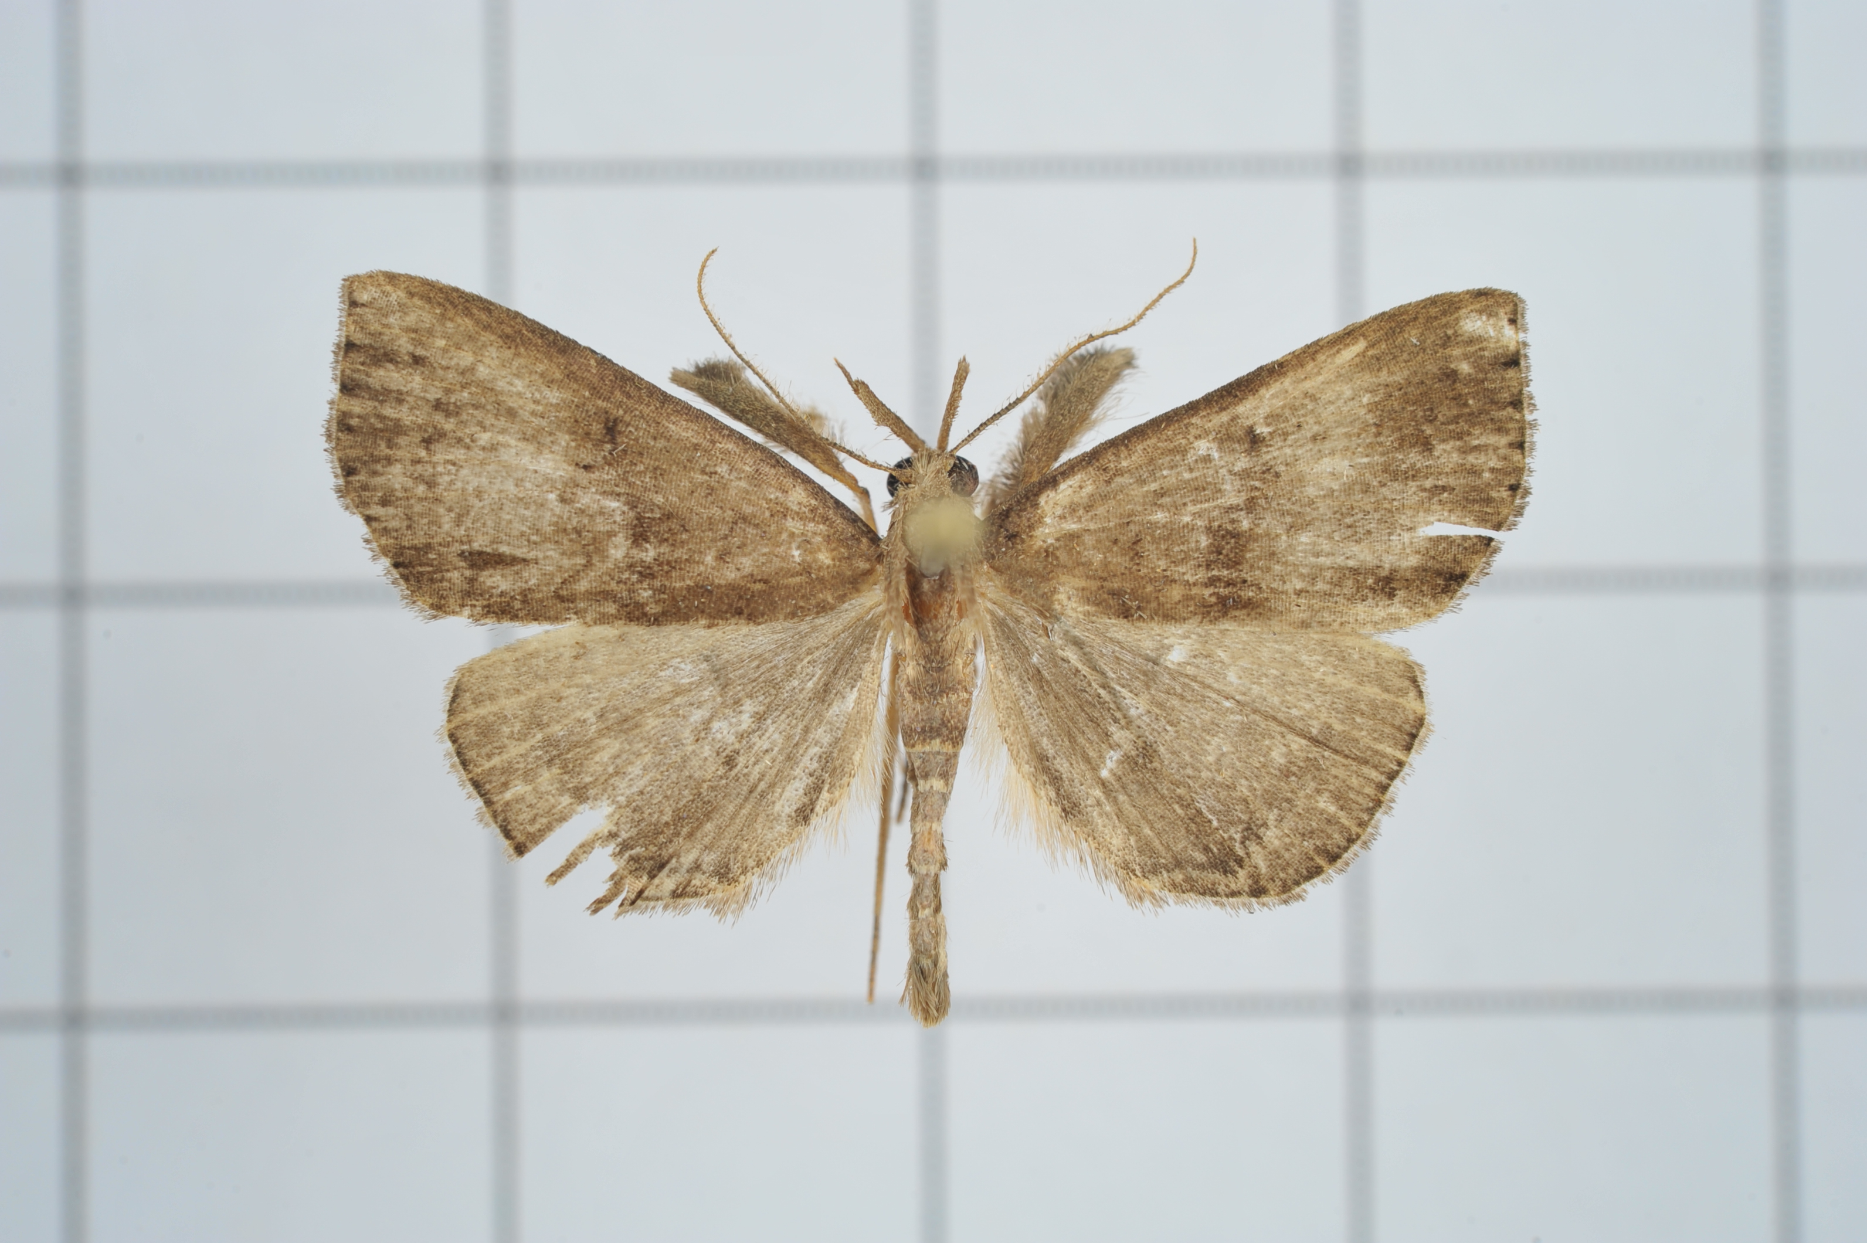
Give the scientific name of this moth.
Herminia terminalis
